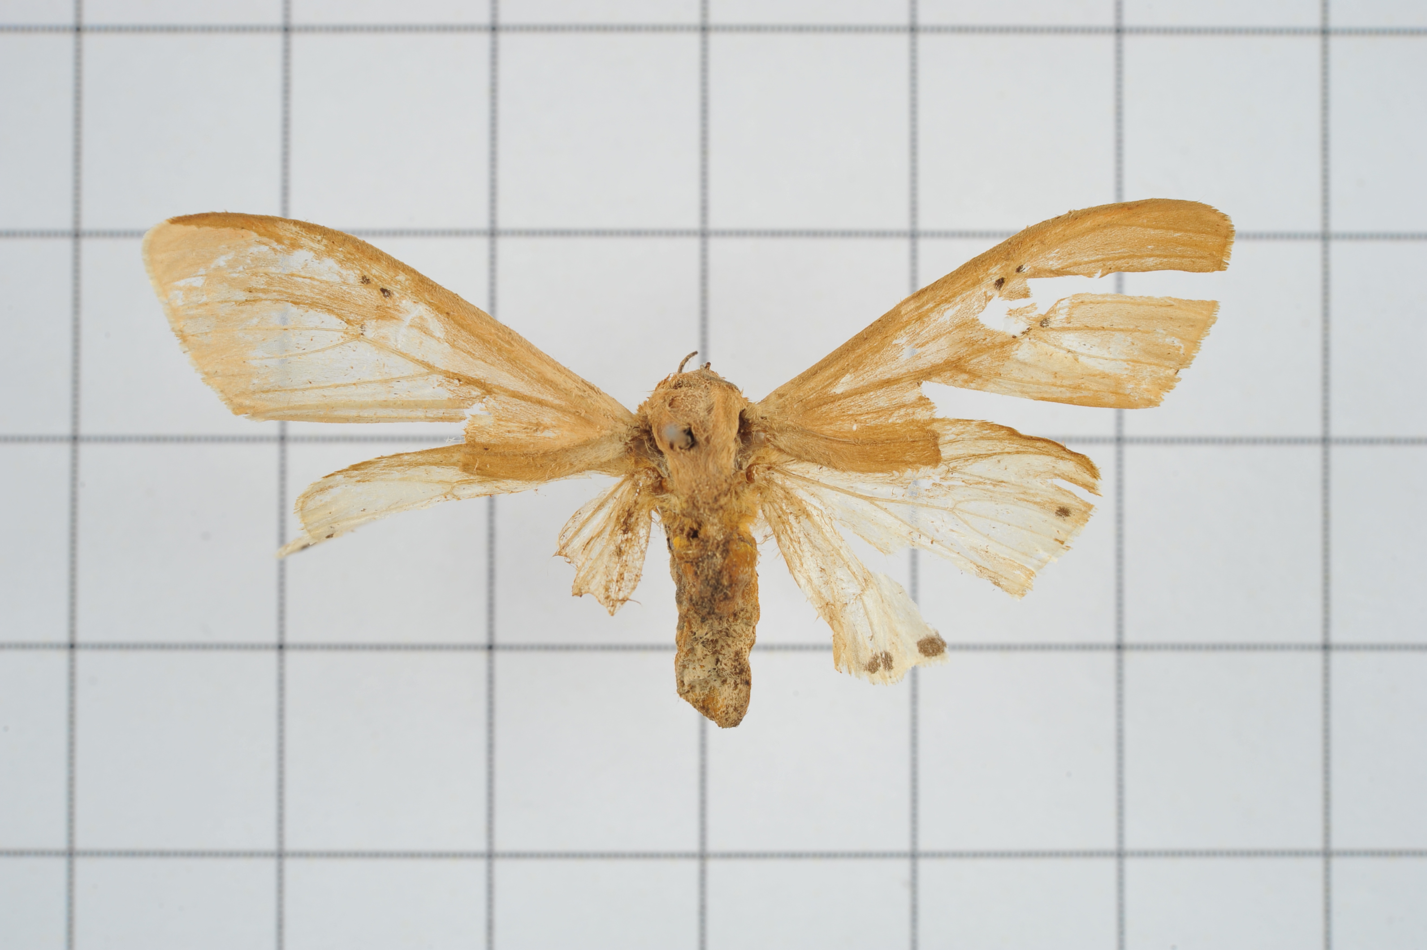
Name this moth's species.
Creatonotos transiens koni
